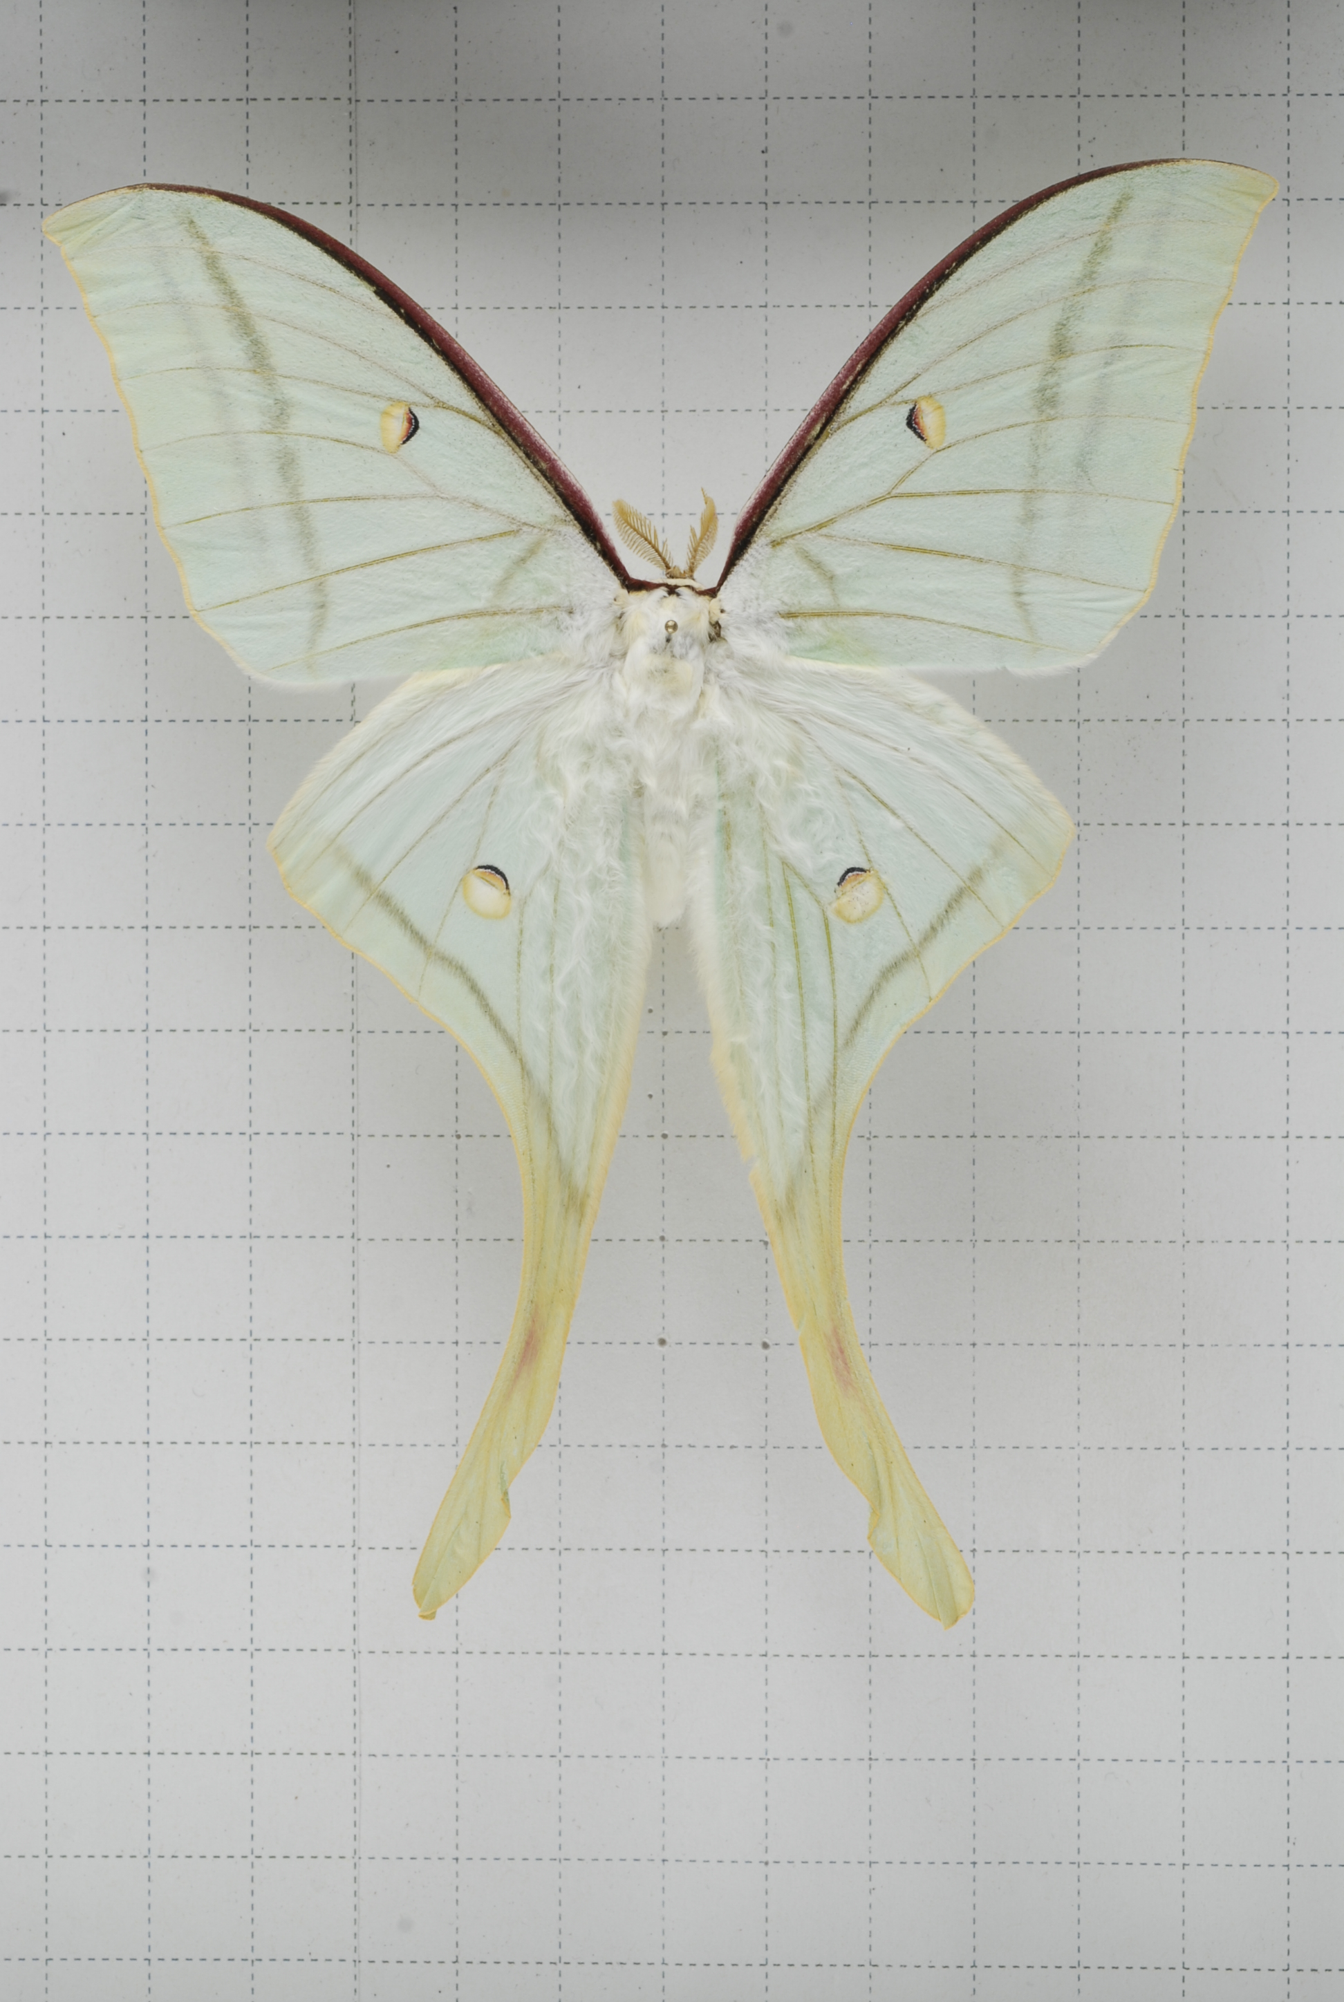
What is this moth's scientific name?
Actias ningpoana ningtaiwana
